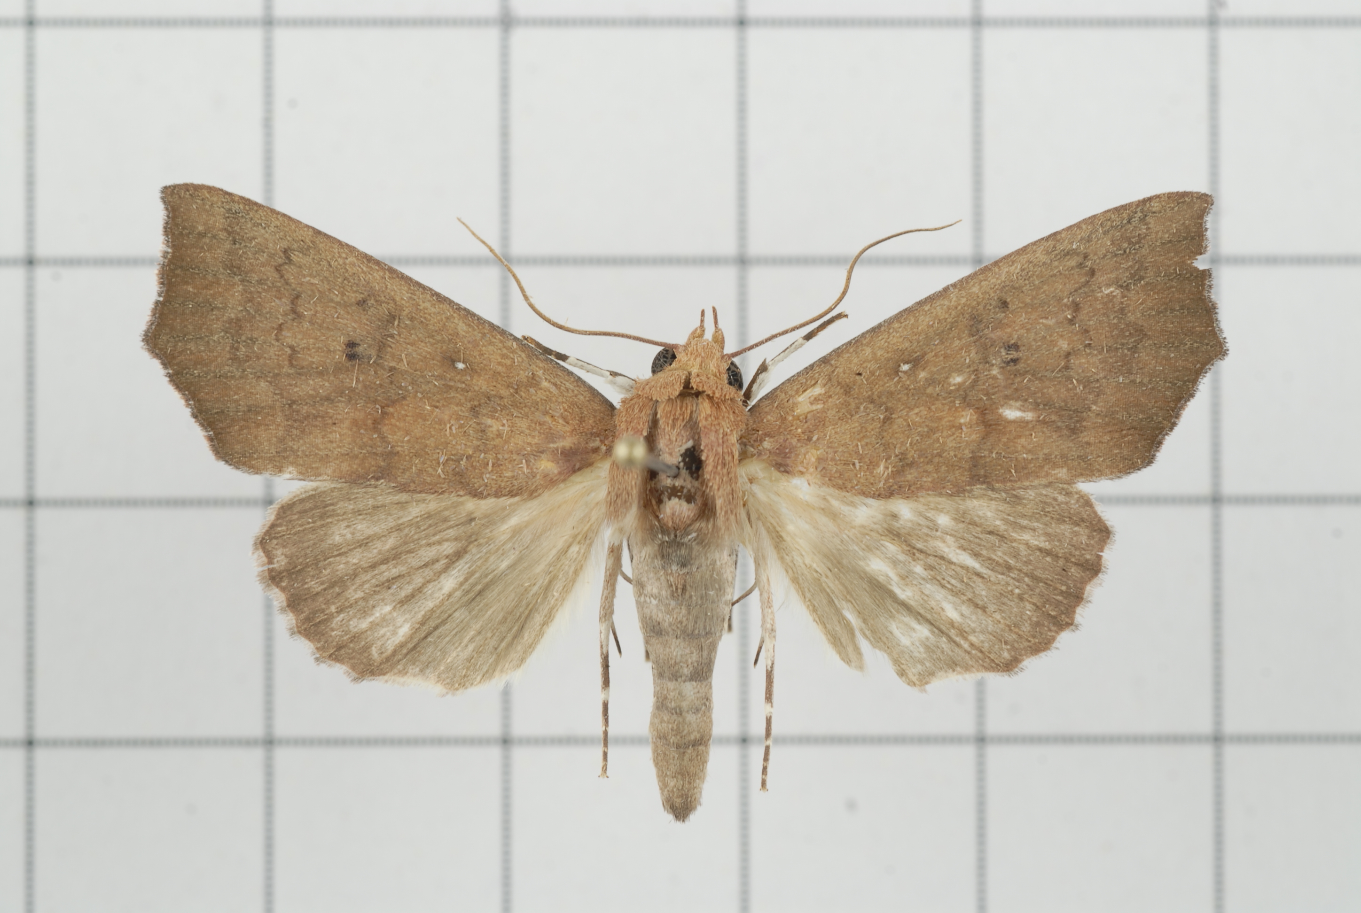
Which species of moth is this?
Rusicada nigritarsis
